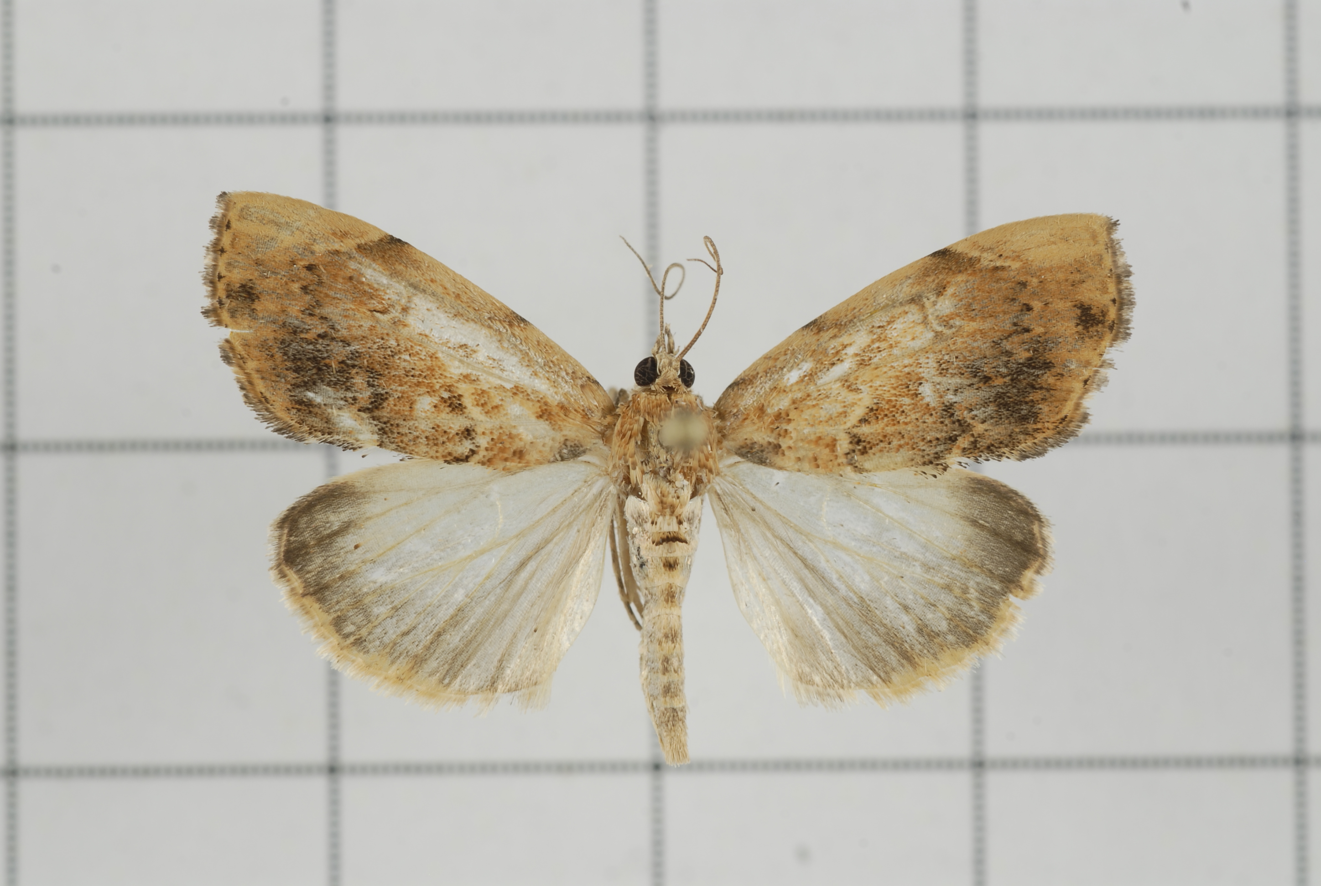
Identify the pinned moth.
Crocidolomia subhirsutalis
